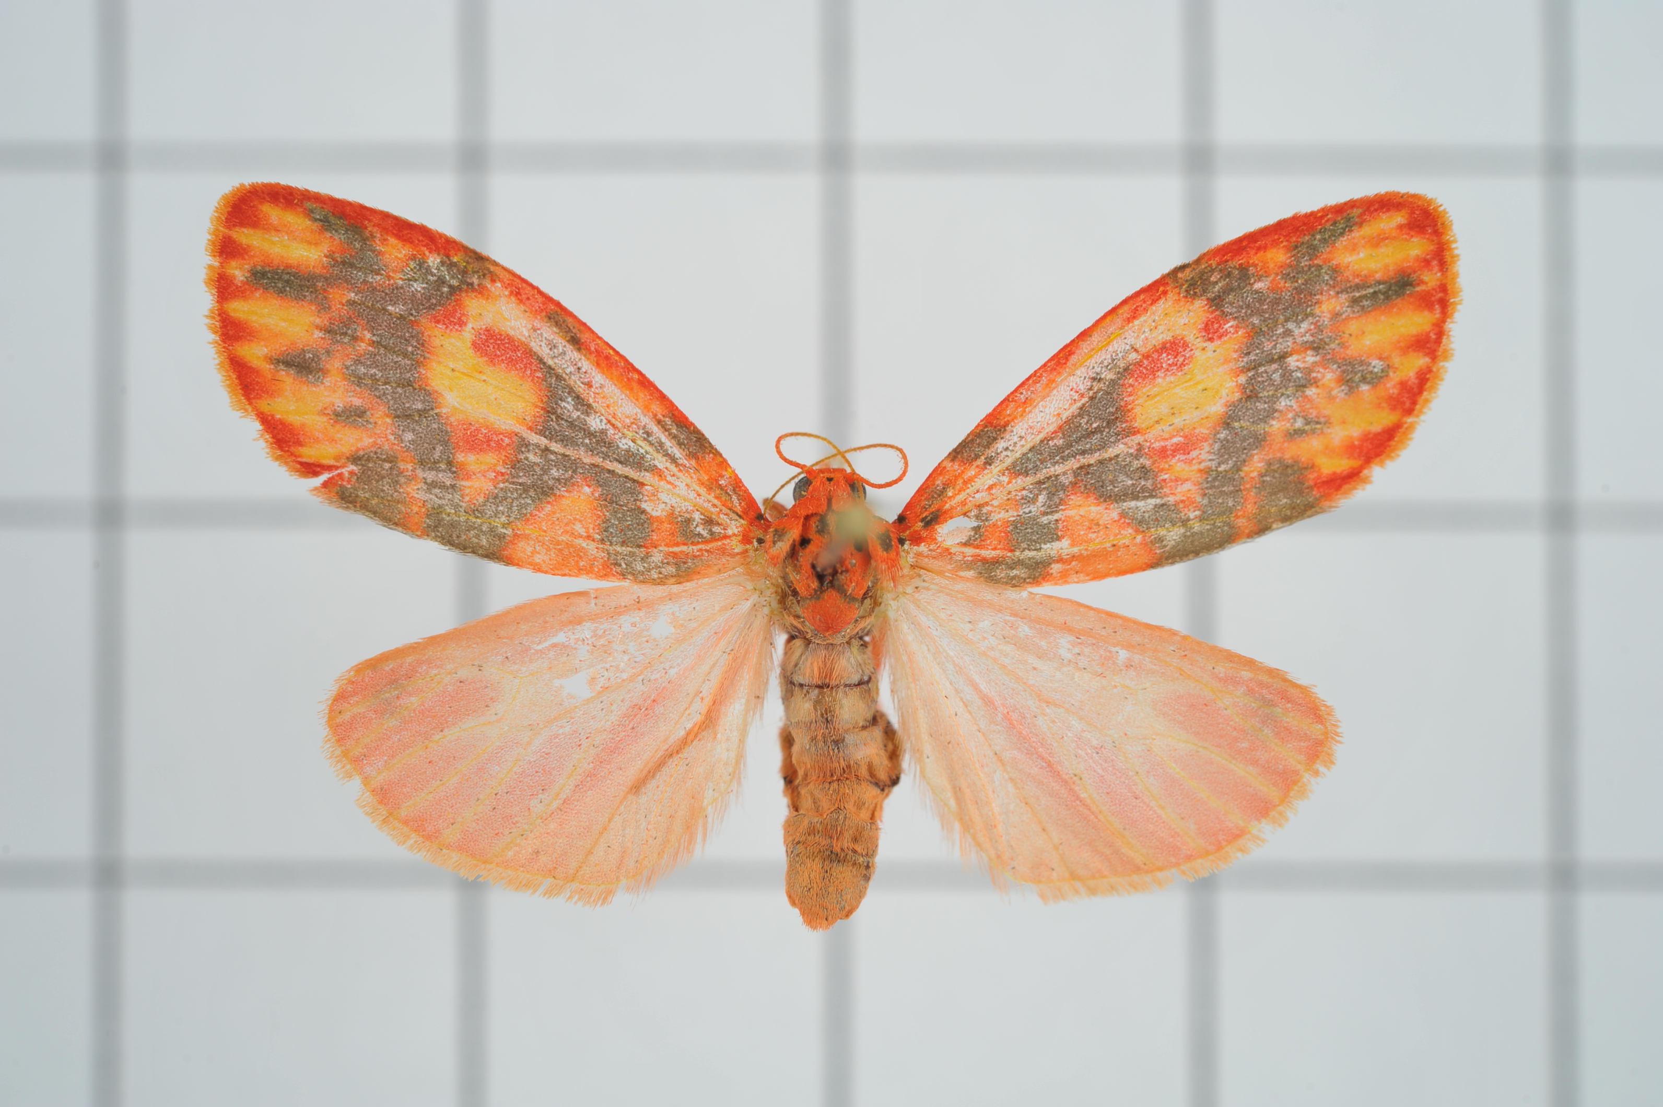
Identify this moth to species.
Floridasura tricolor
